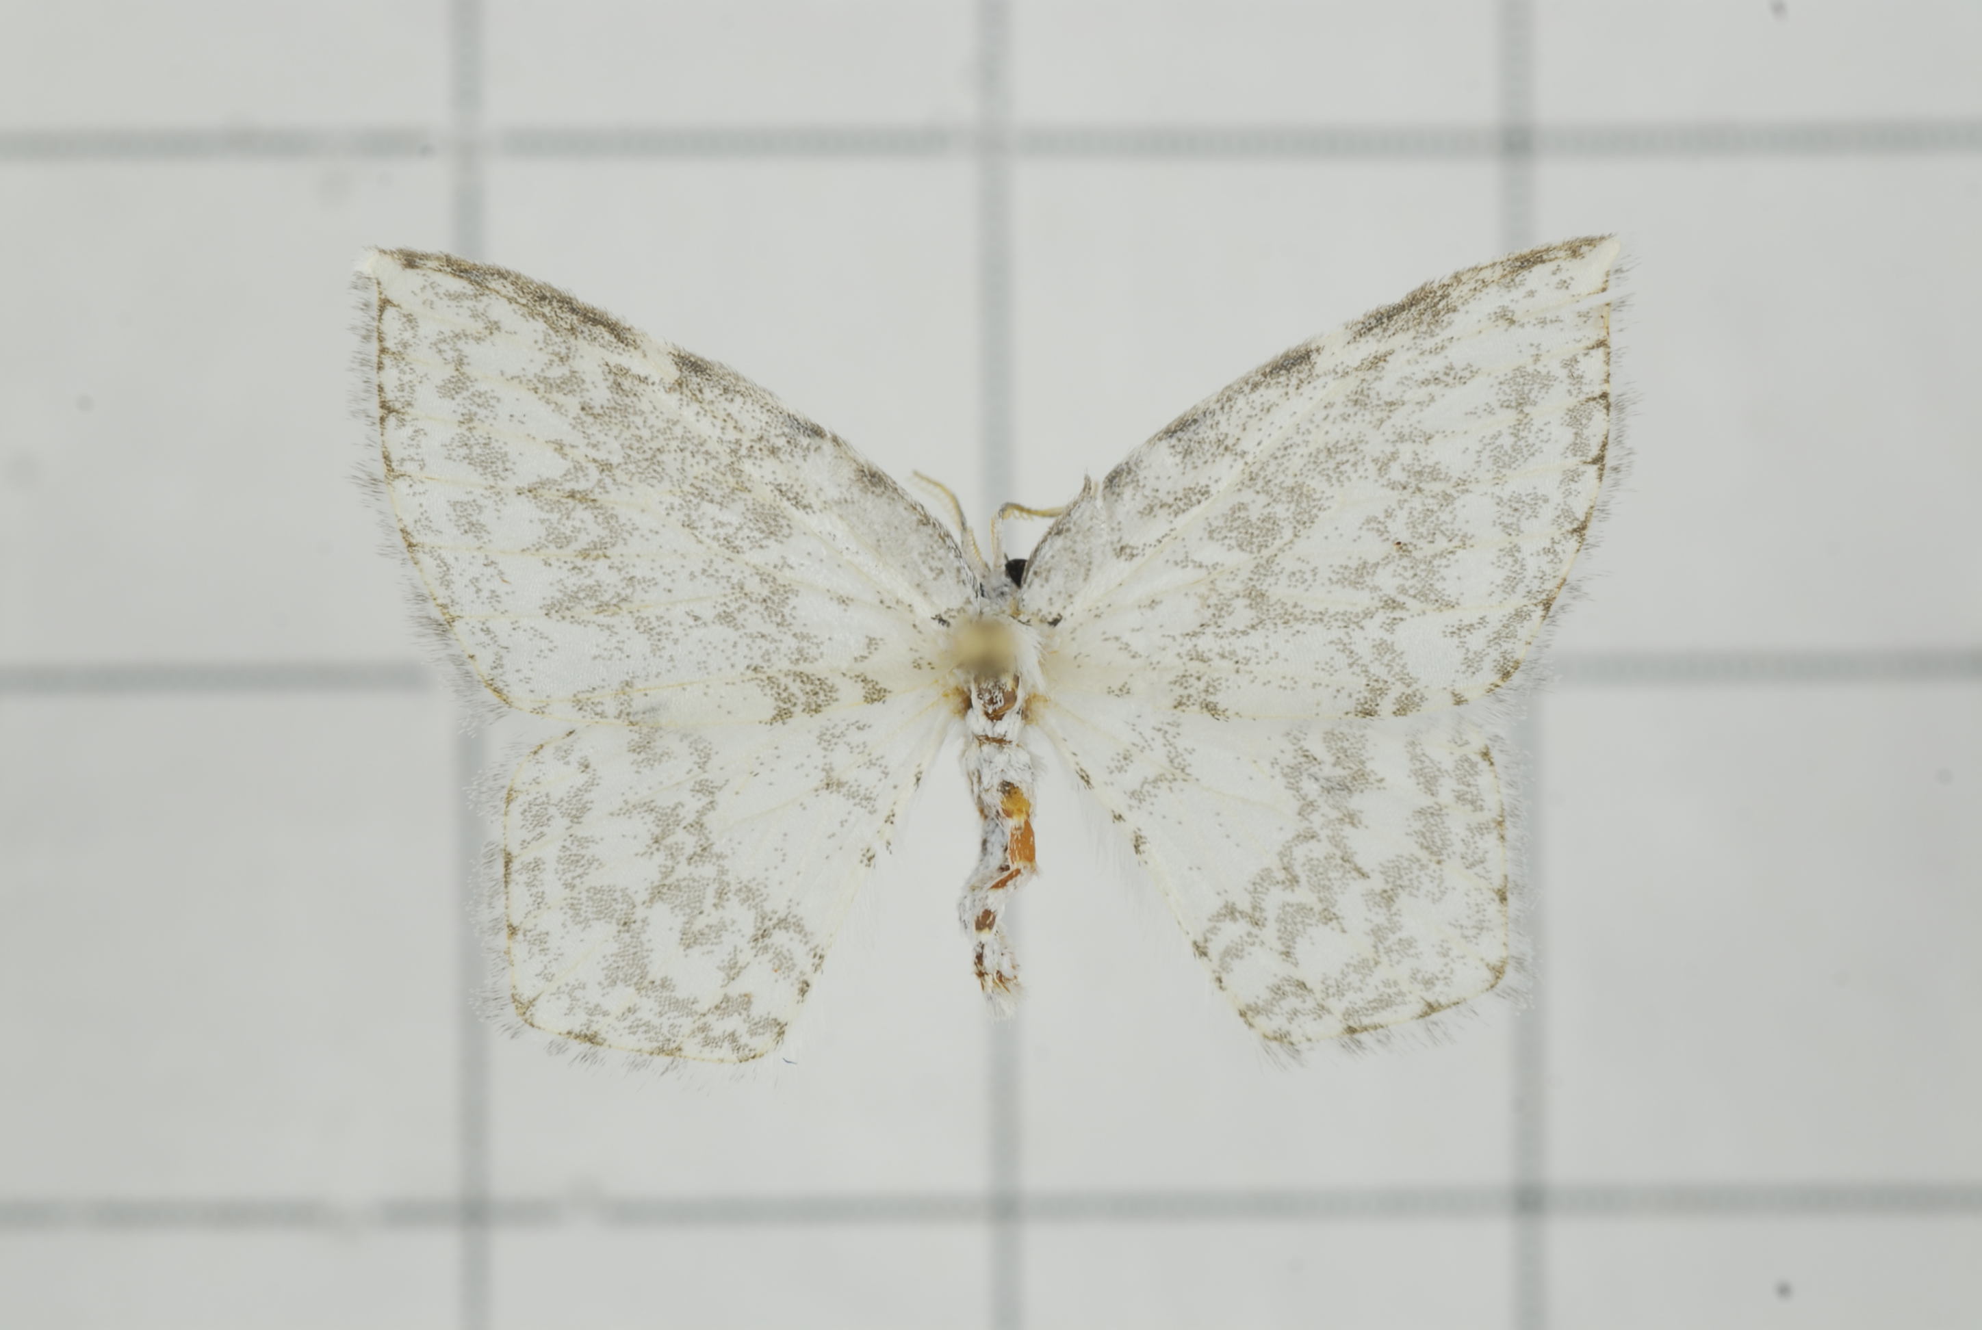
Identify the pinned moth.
Leucodrepana serratilinea
